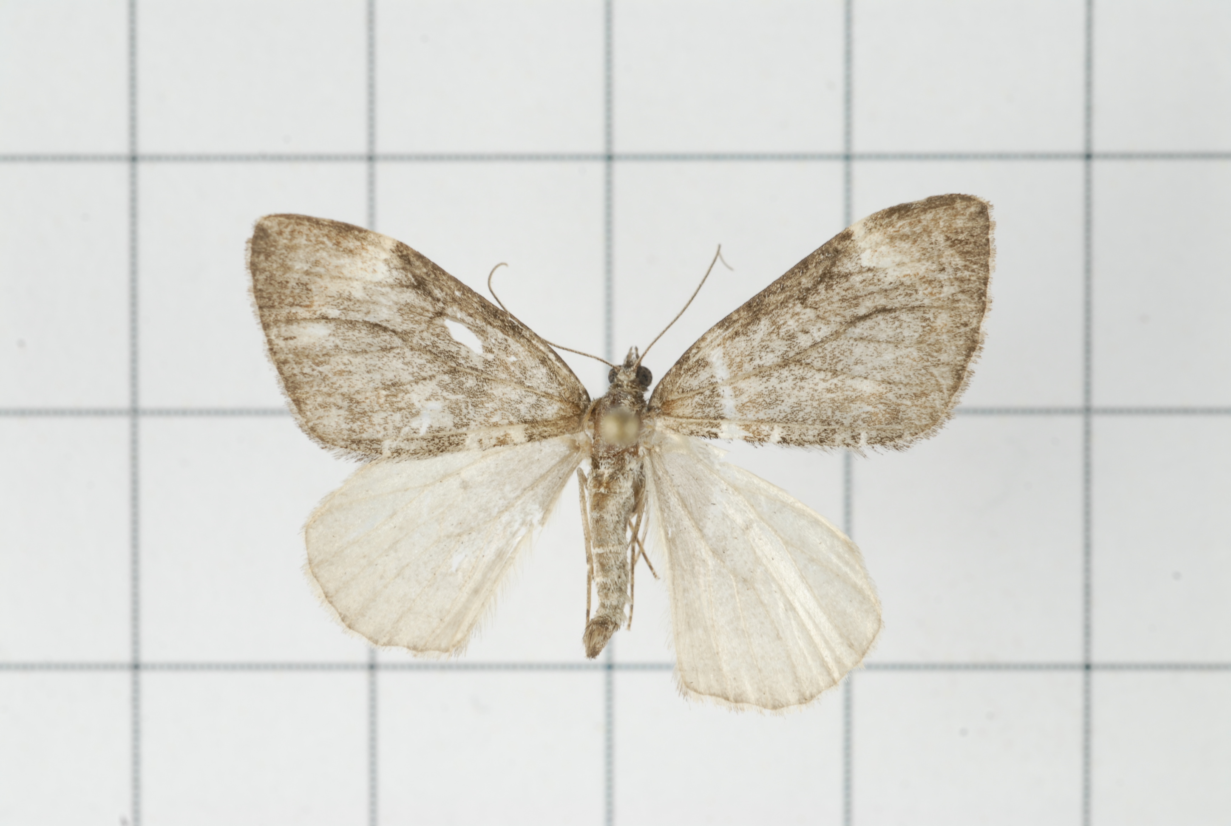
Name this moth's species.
Dysstroma fumata
